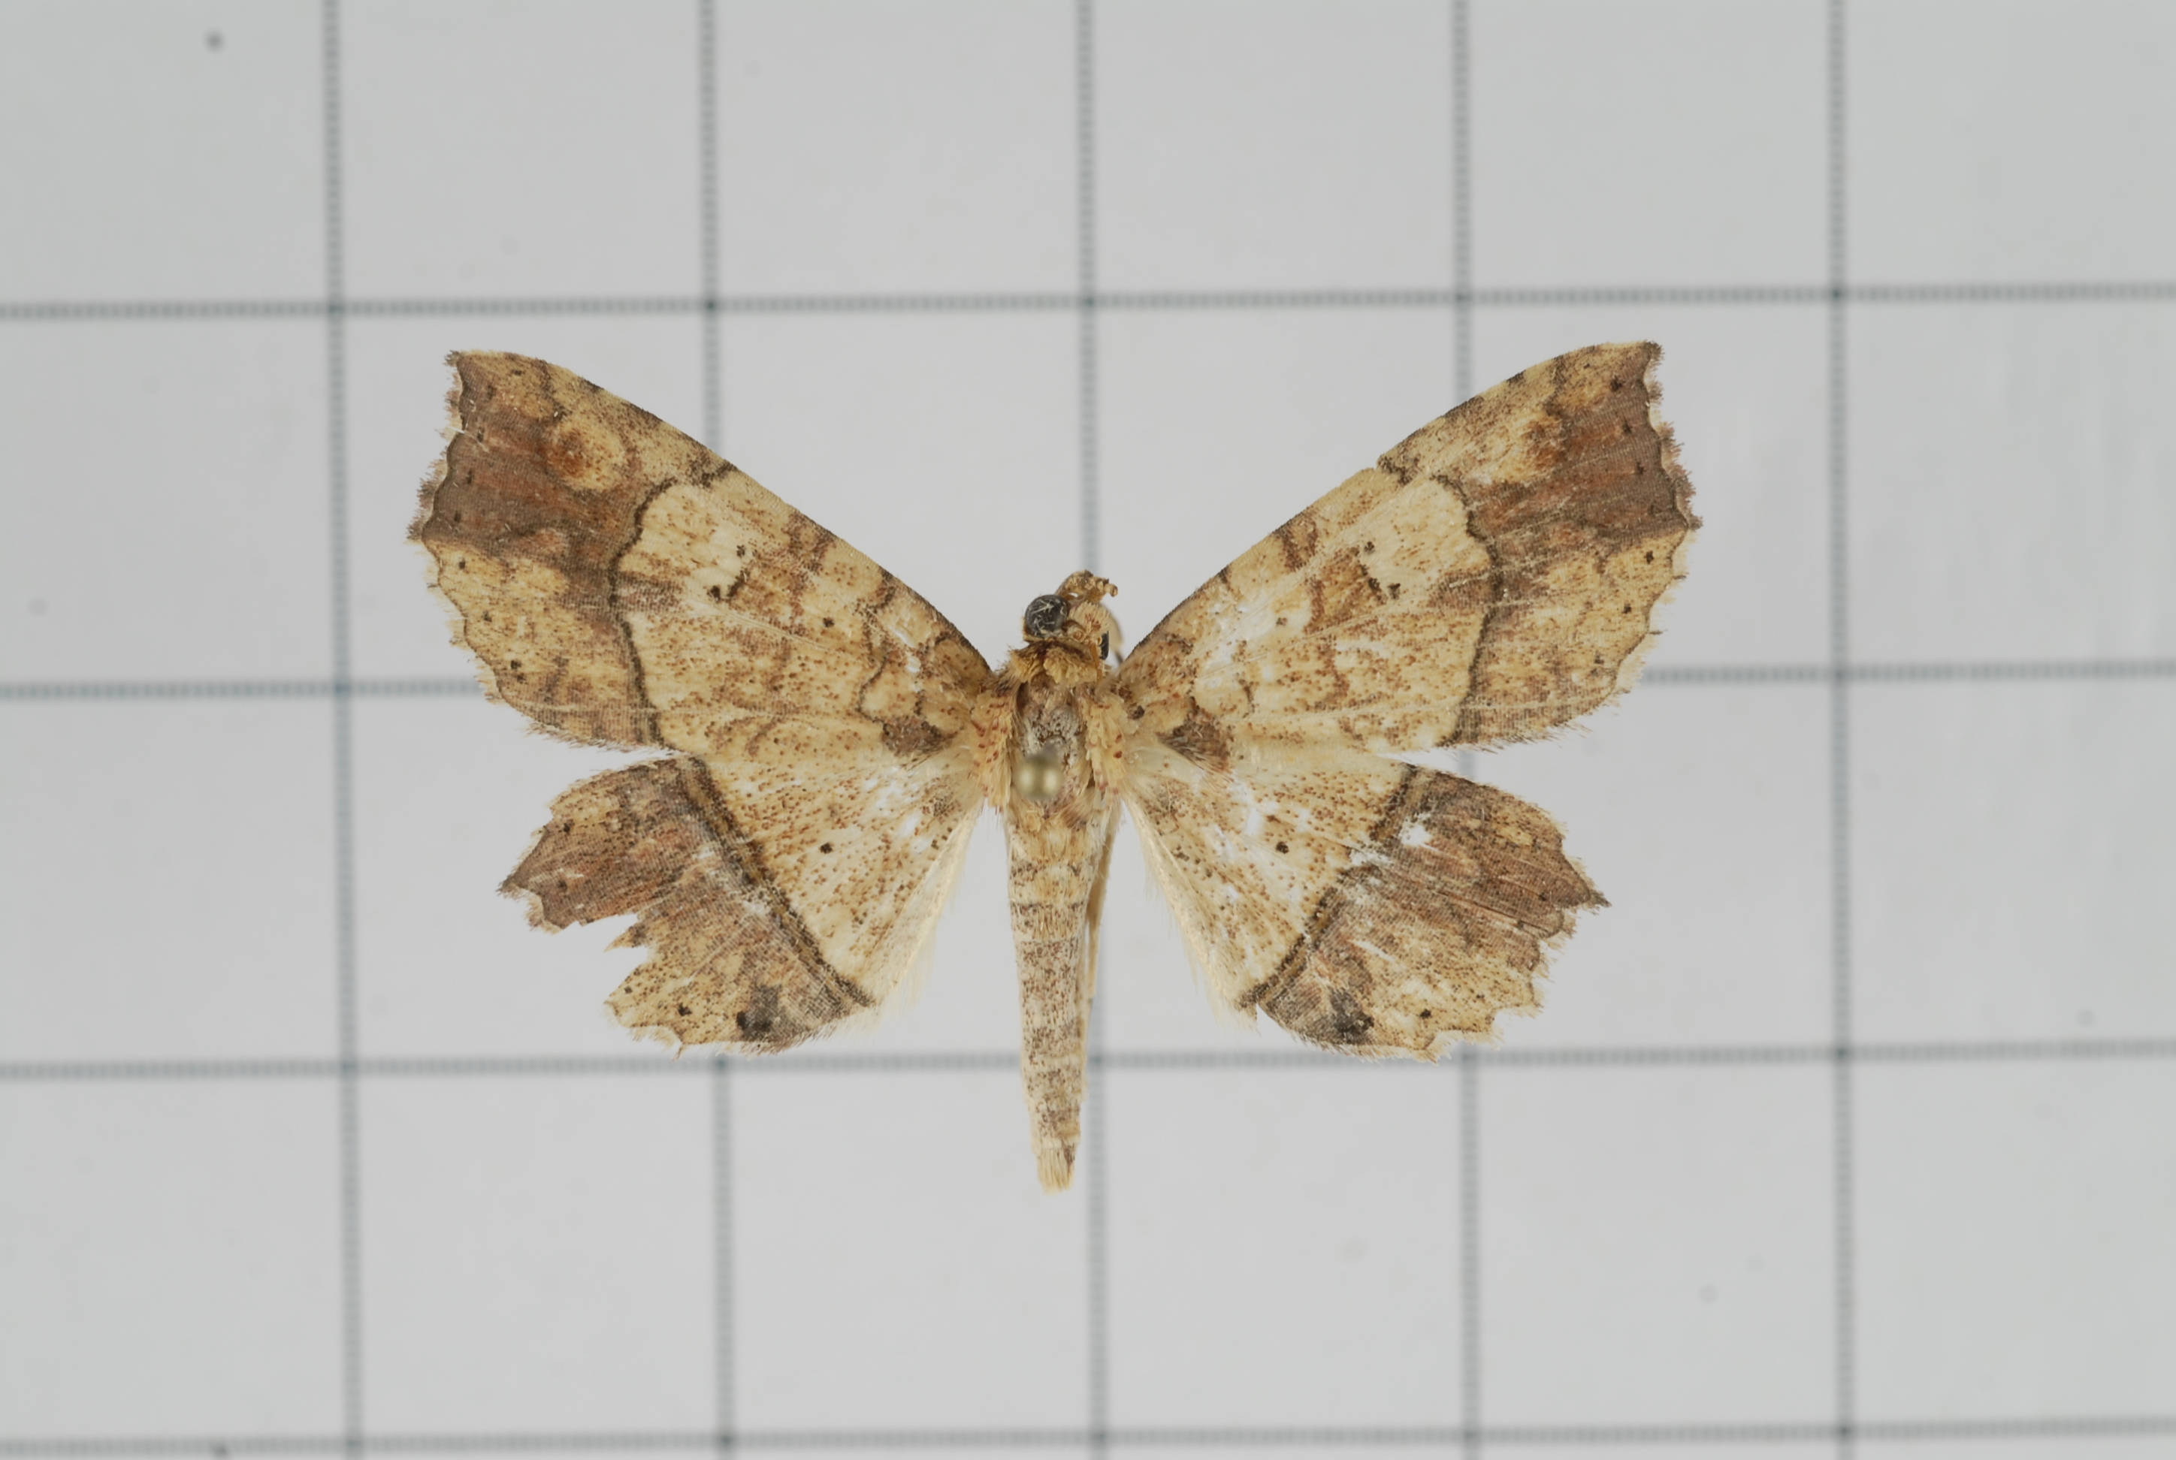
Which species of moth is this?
Tamba ochra
